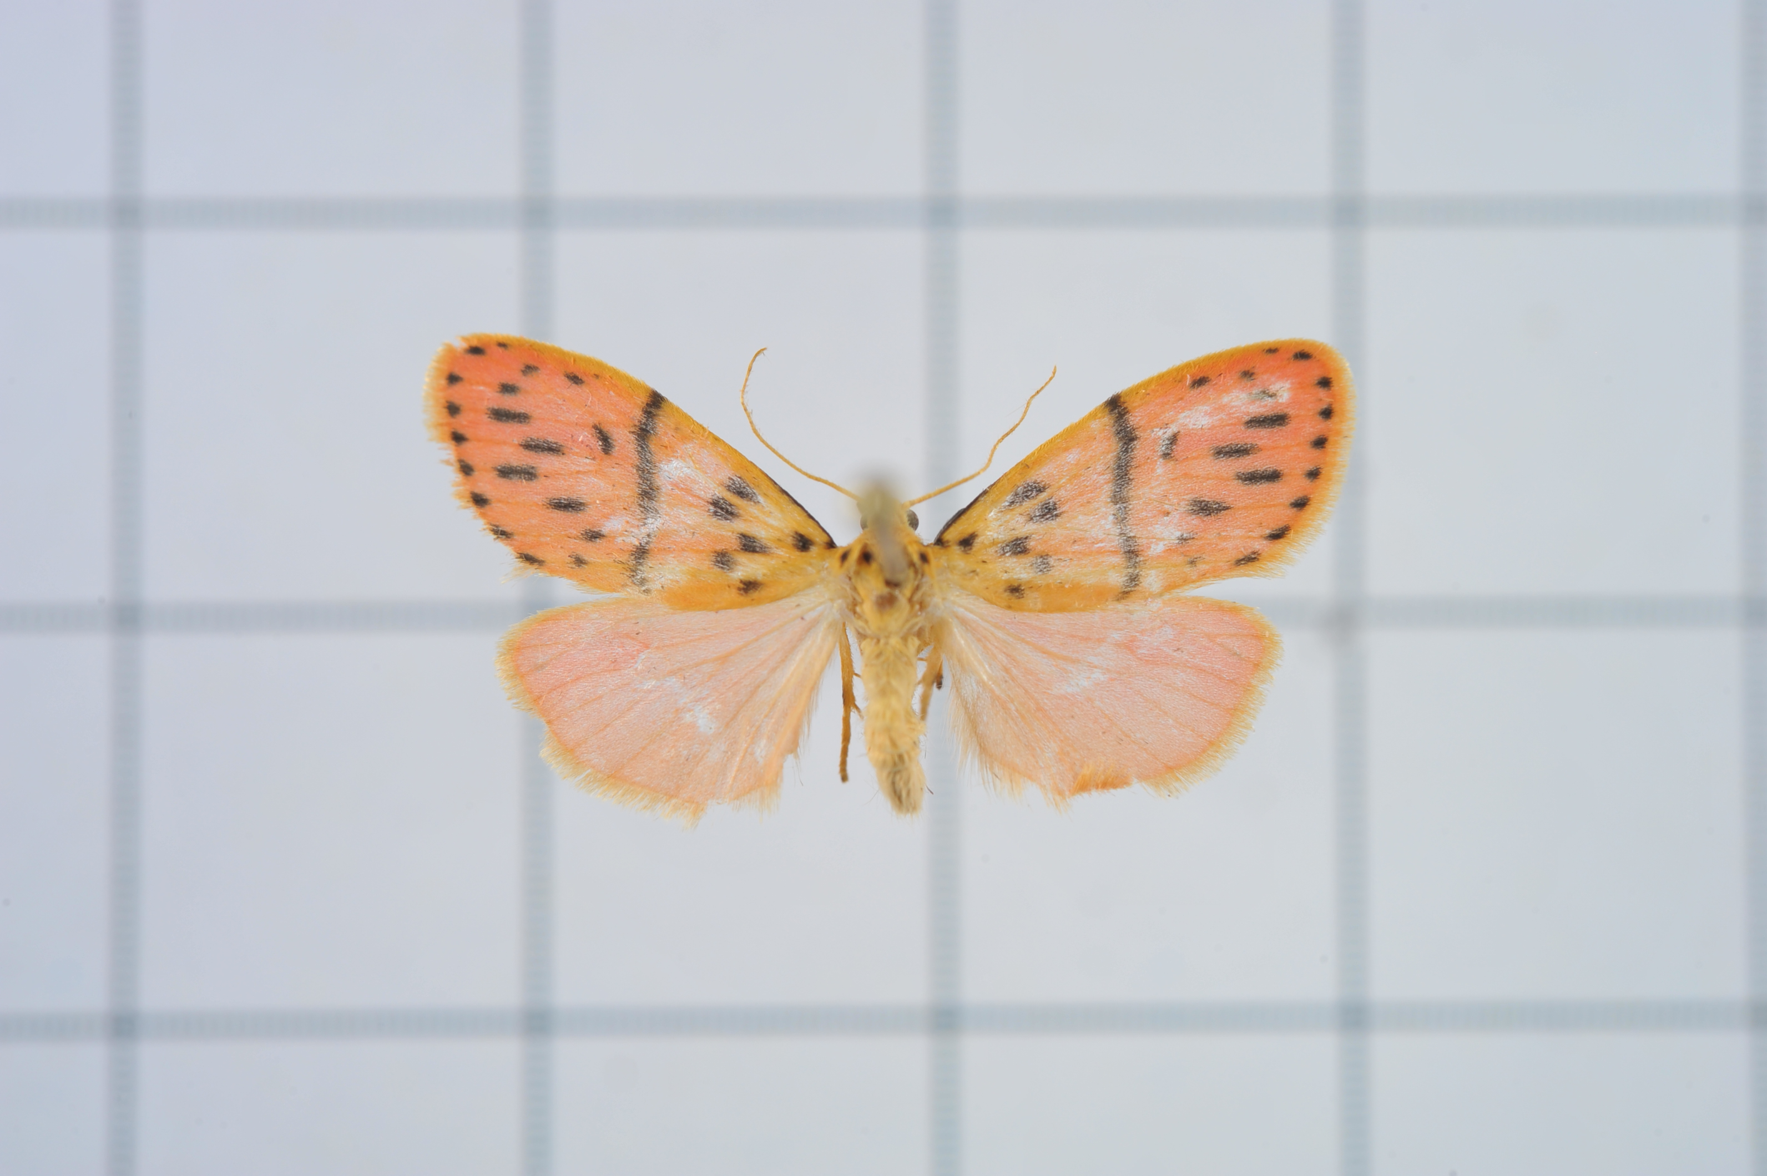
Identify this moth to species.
Miltochrista arcuata
